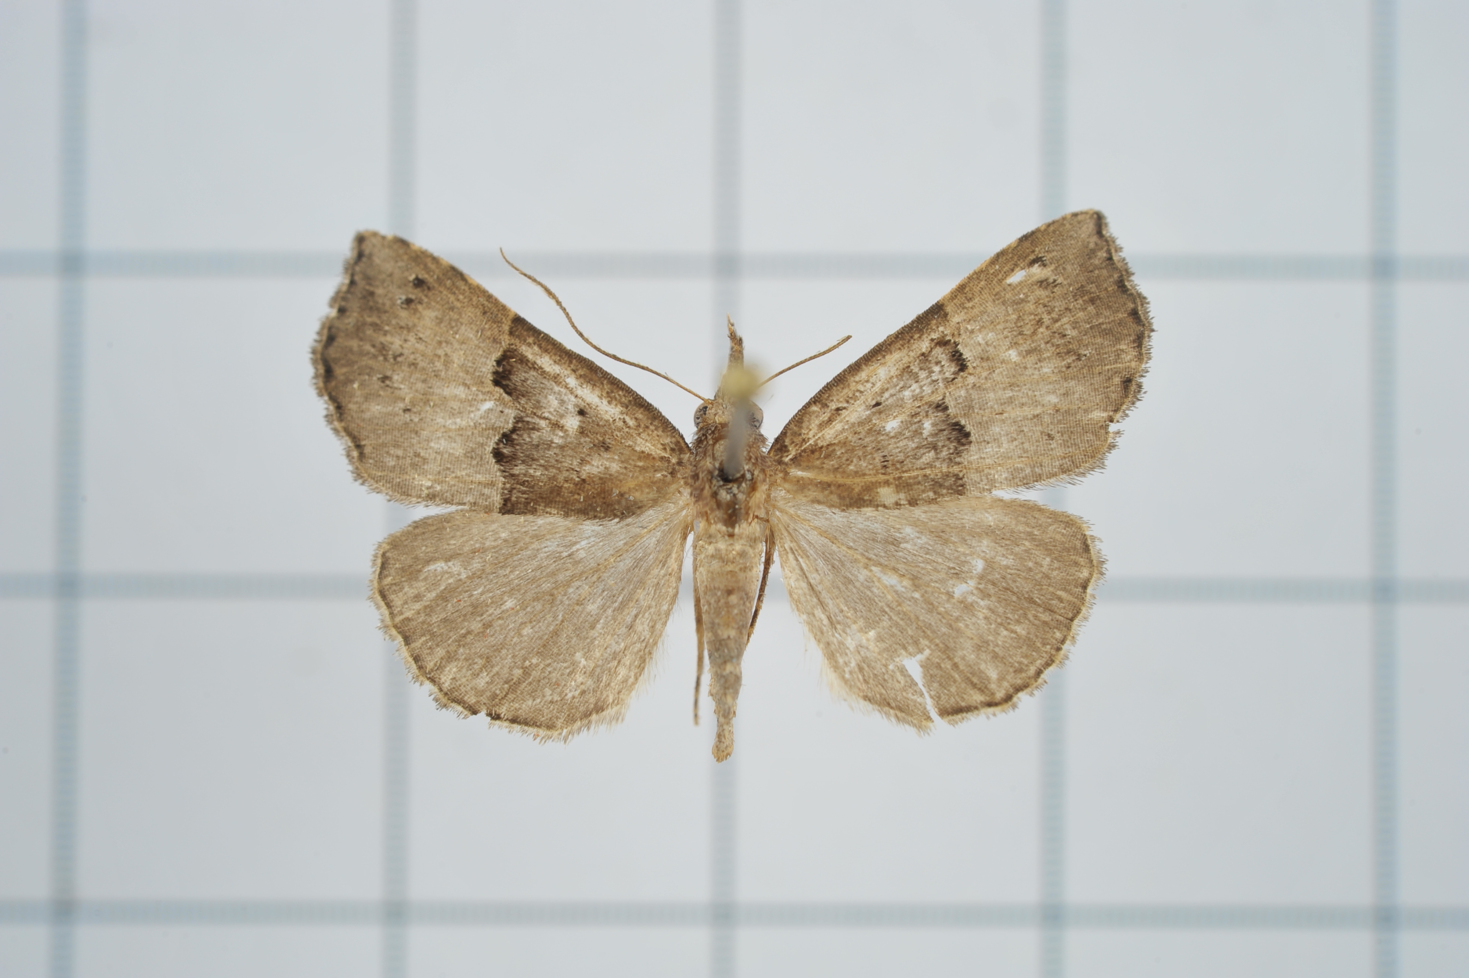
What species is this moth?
Hypena sinuosa
